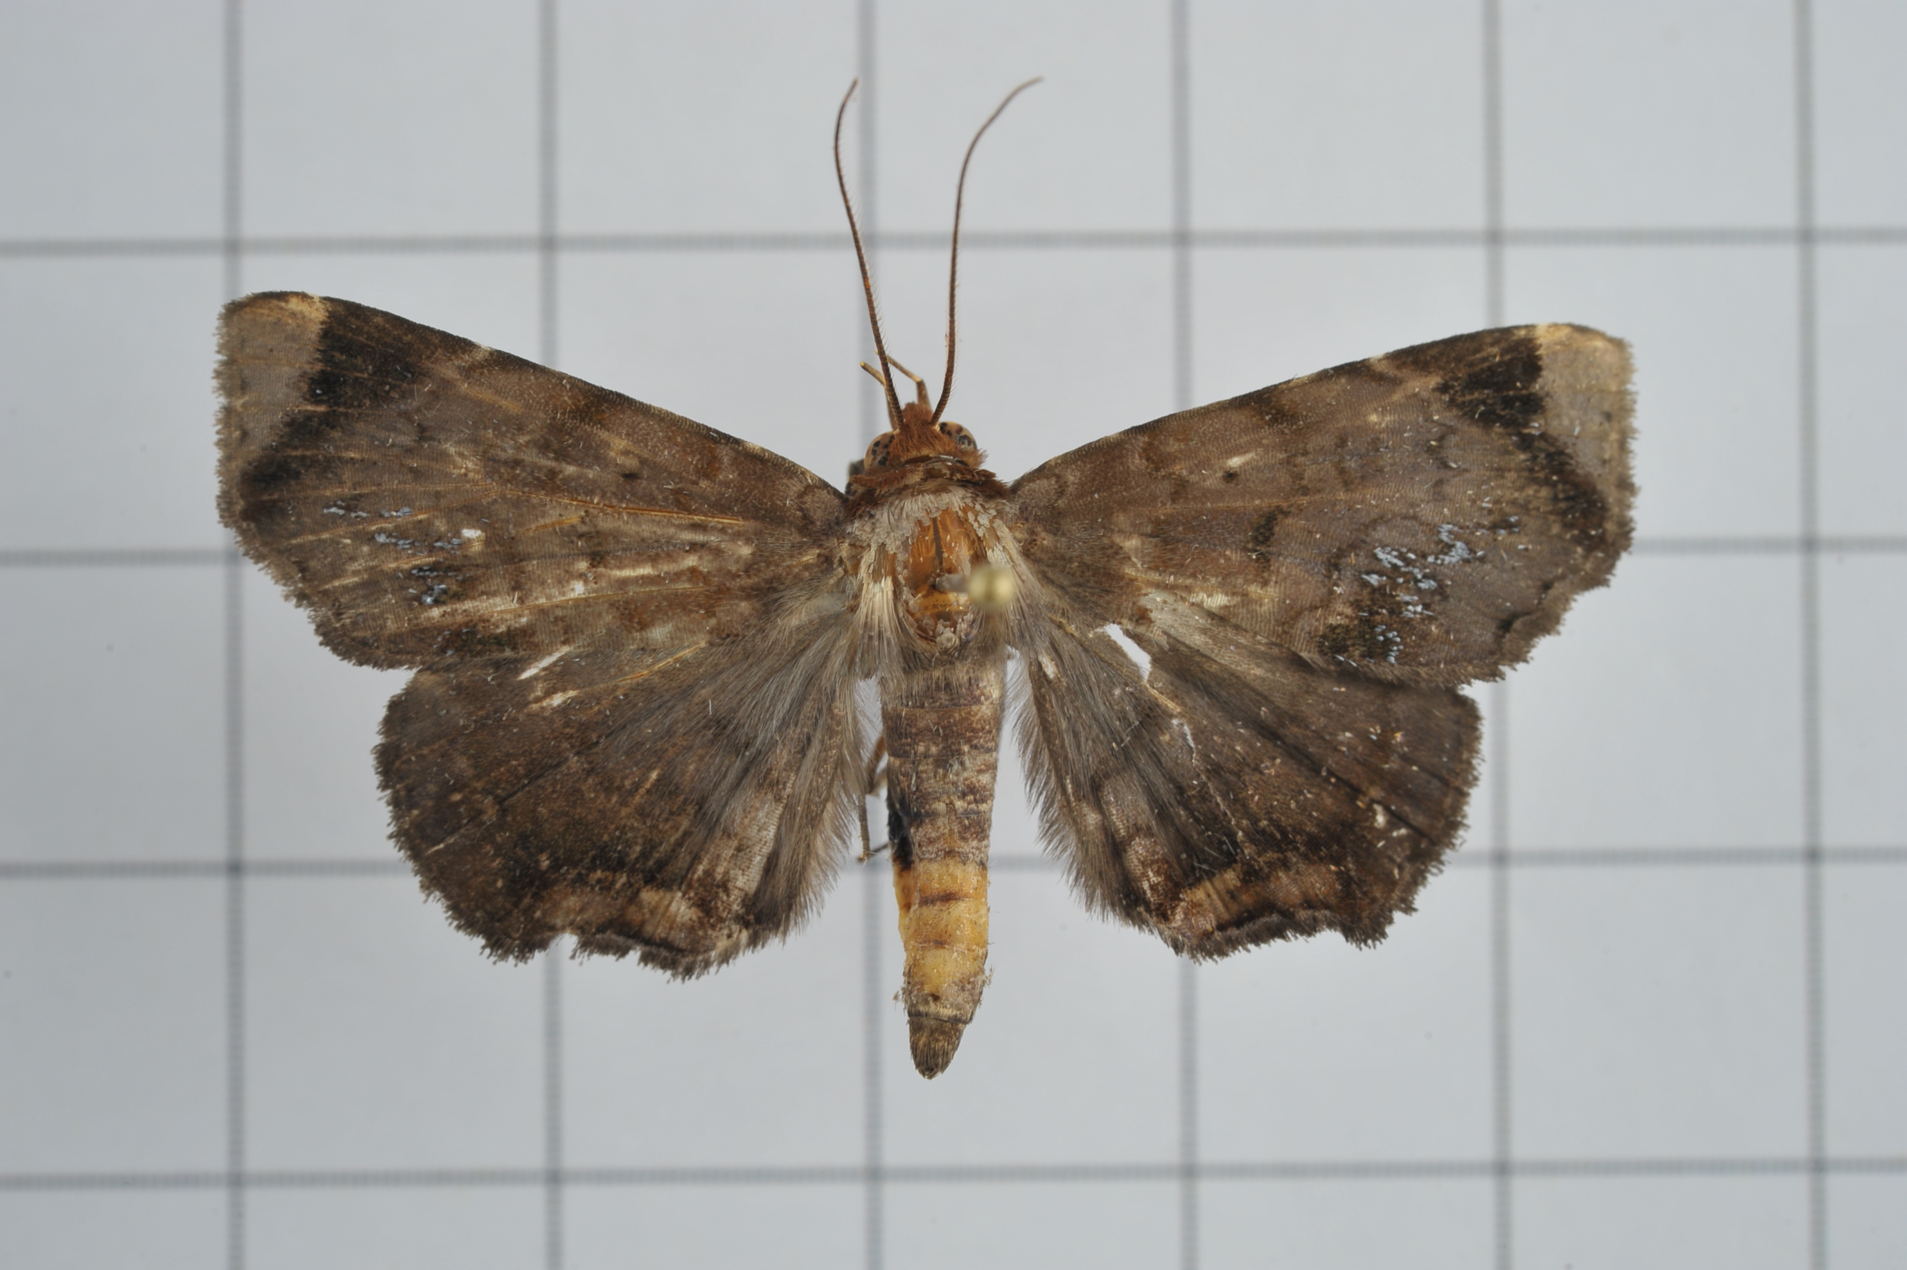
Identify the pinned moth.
Mecodina albodentata
